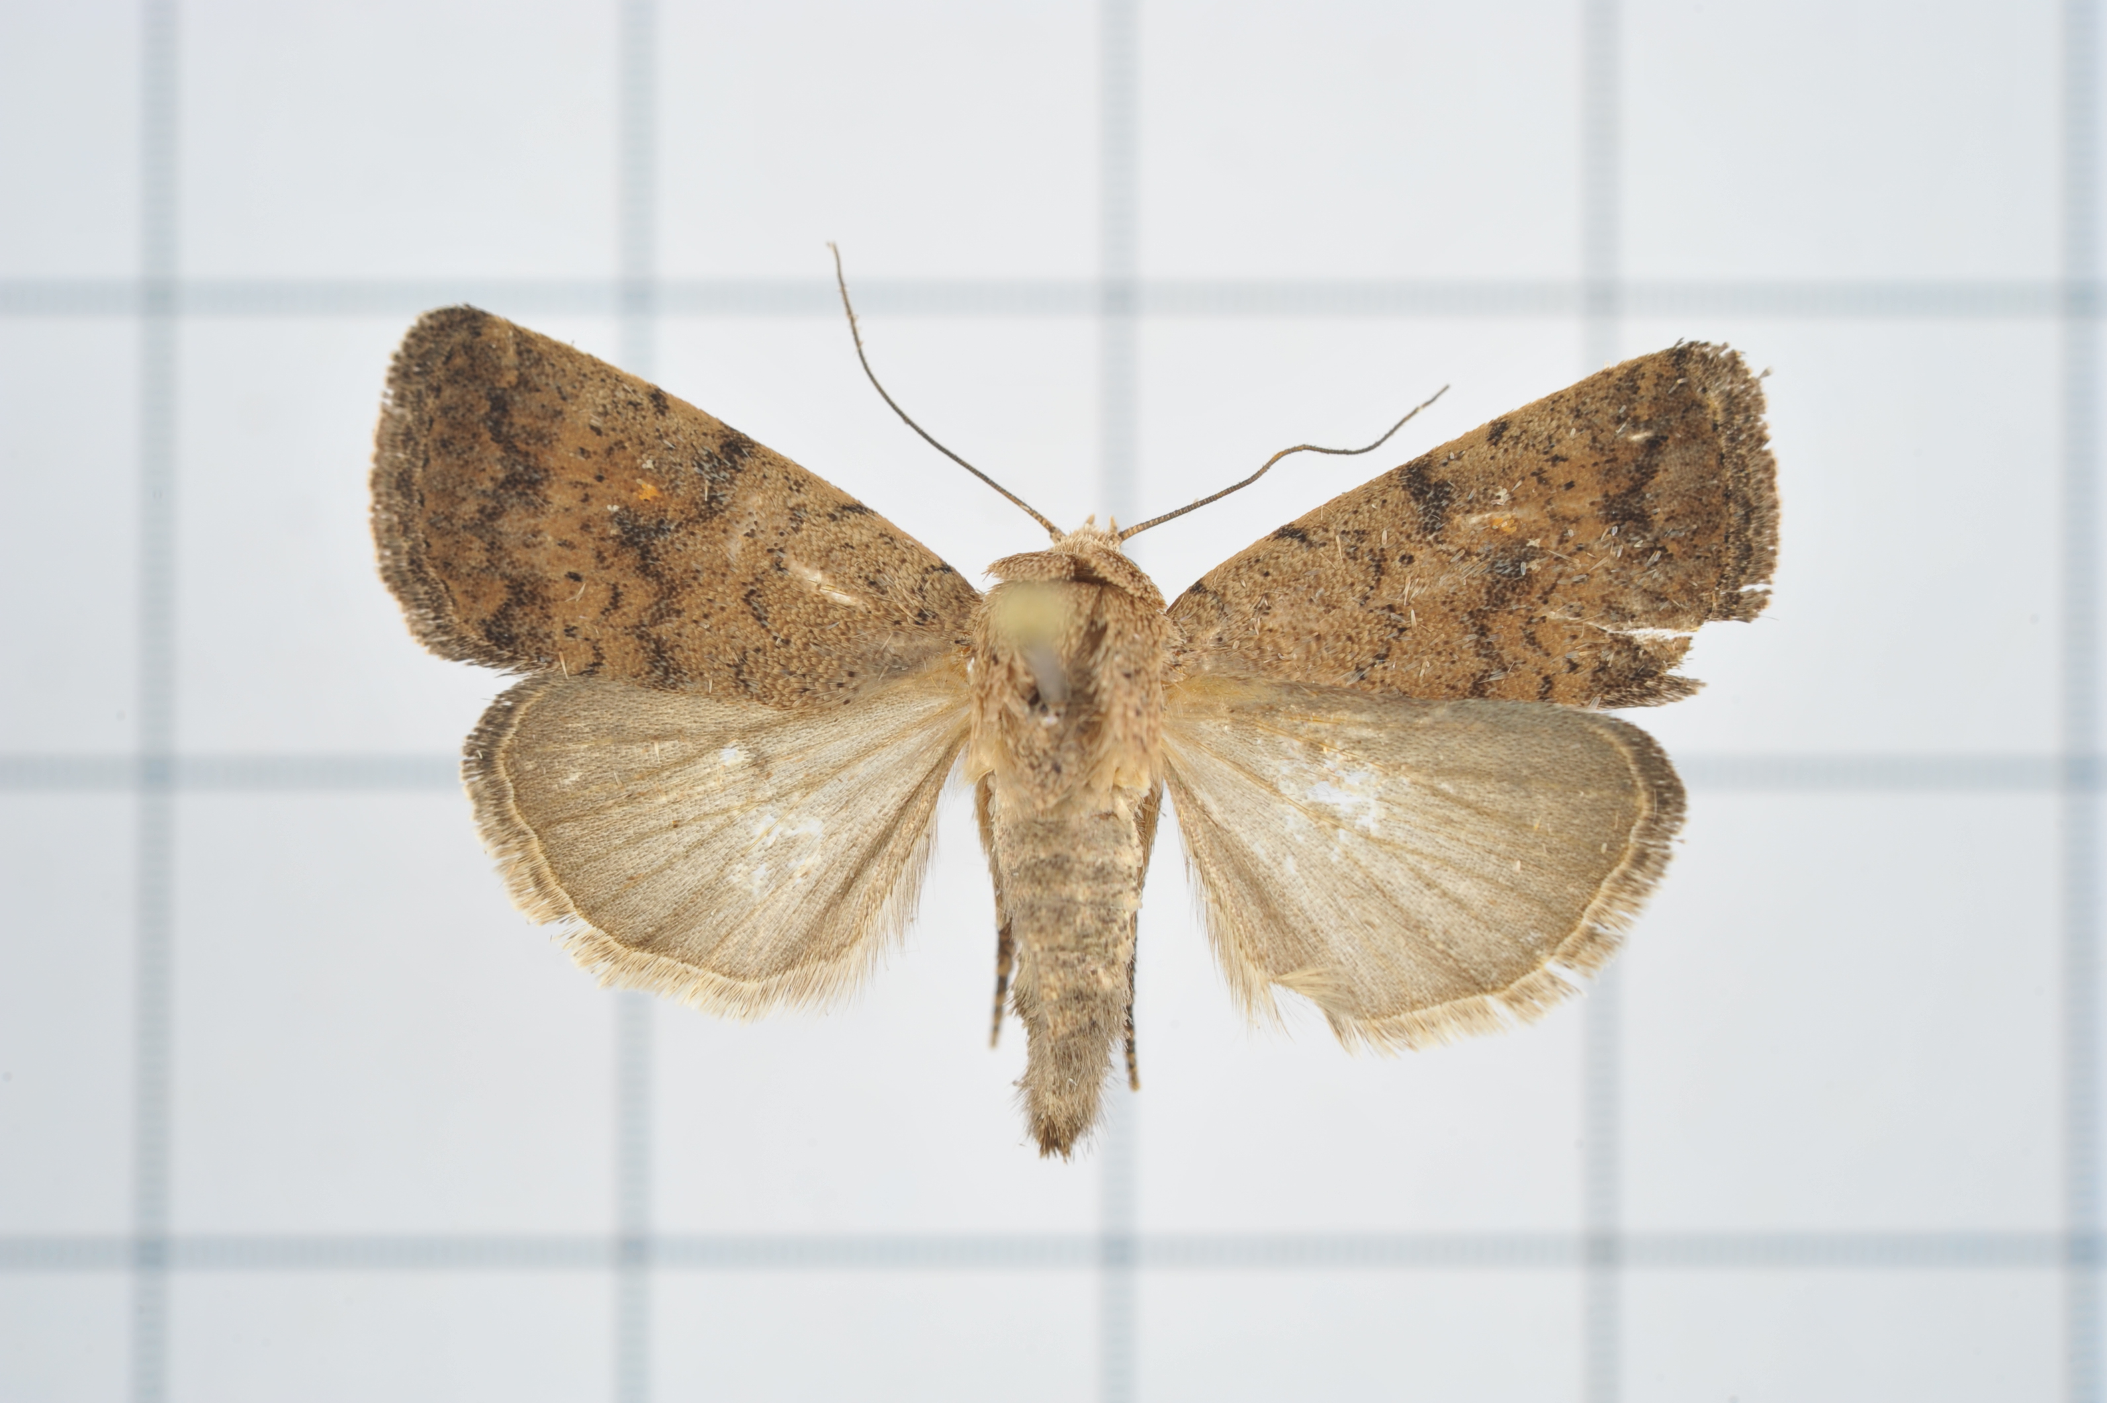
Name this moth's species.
Athetis bremusa
